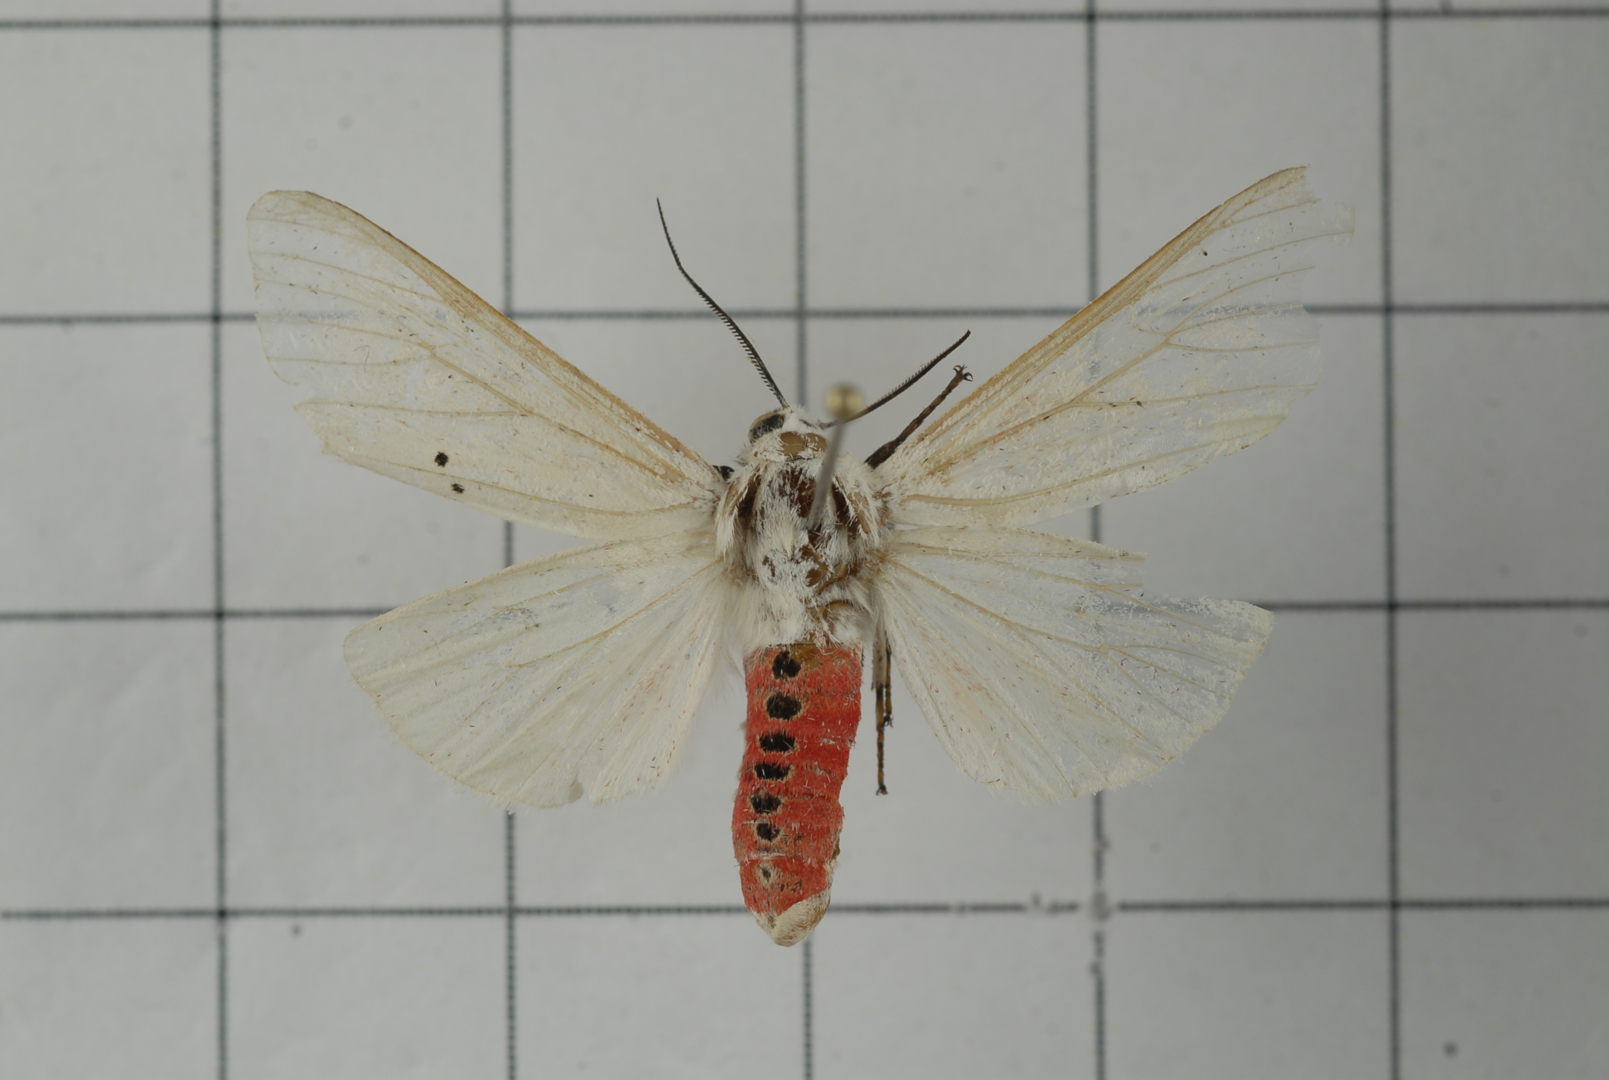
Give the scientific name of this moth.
Spilarctia subcarnea
